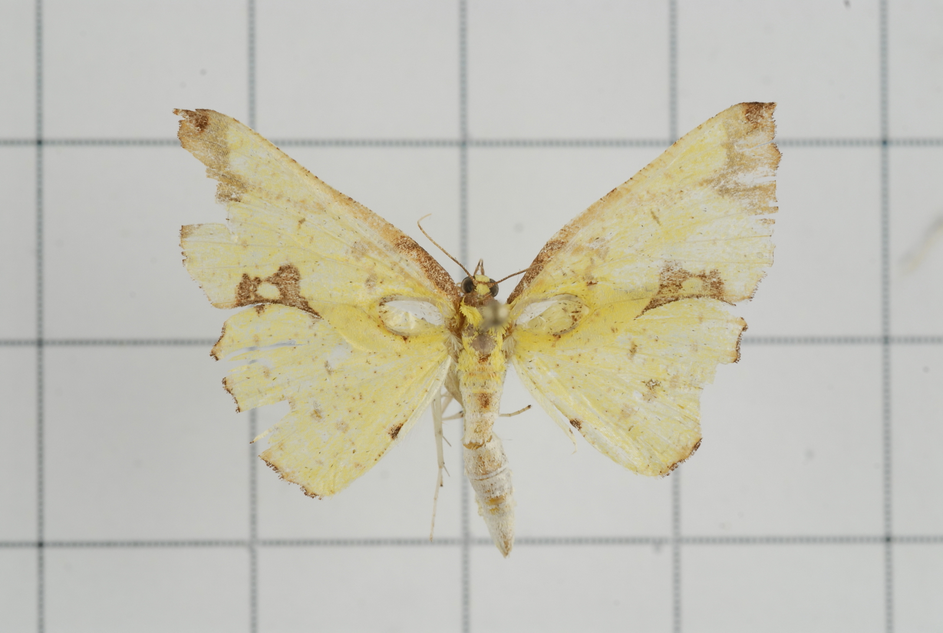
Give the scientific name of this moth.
Corymica pryeri
